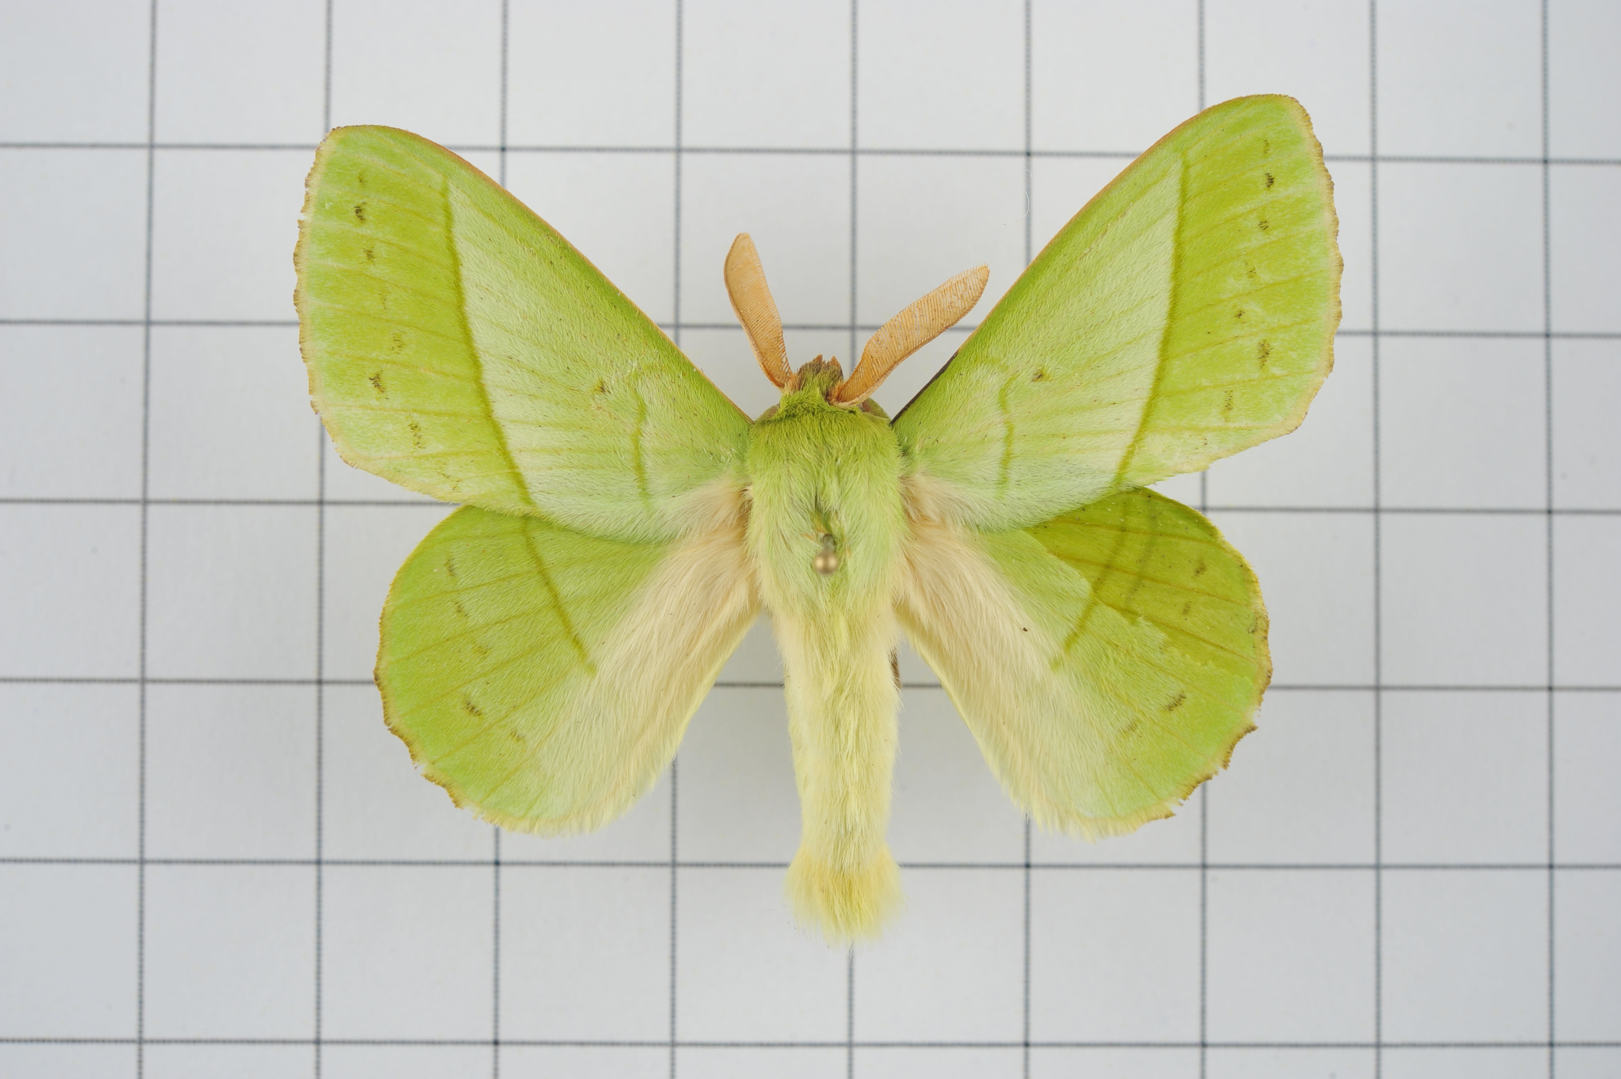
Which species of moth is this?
Trabala vishnou guttata
